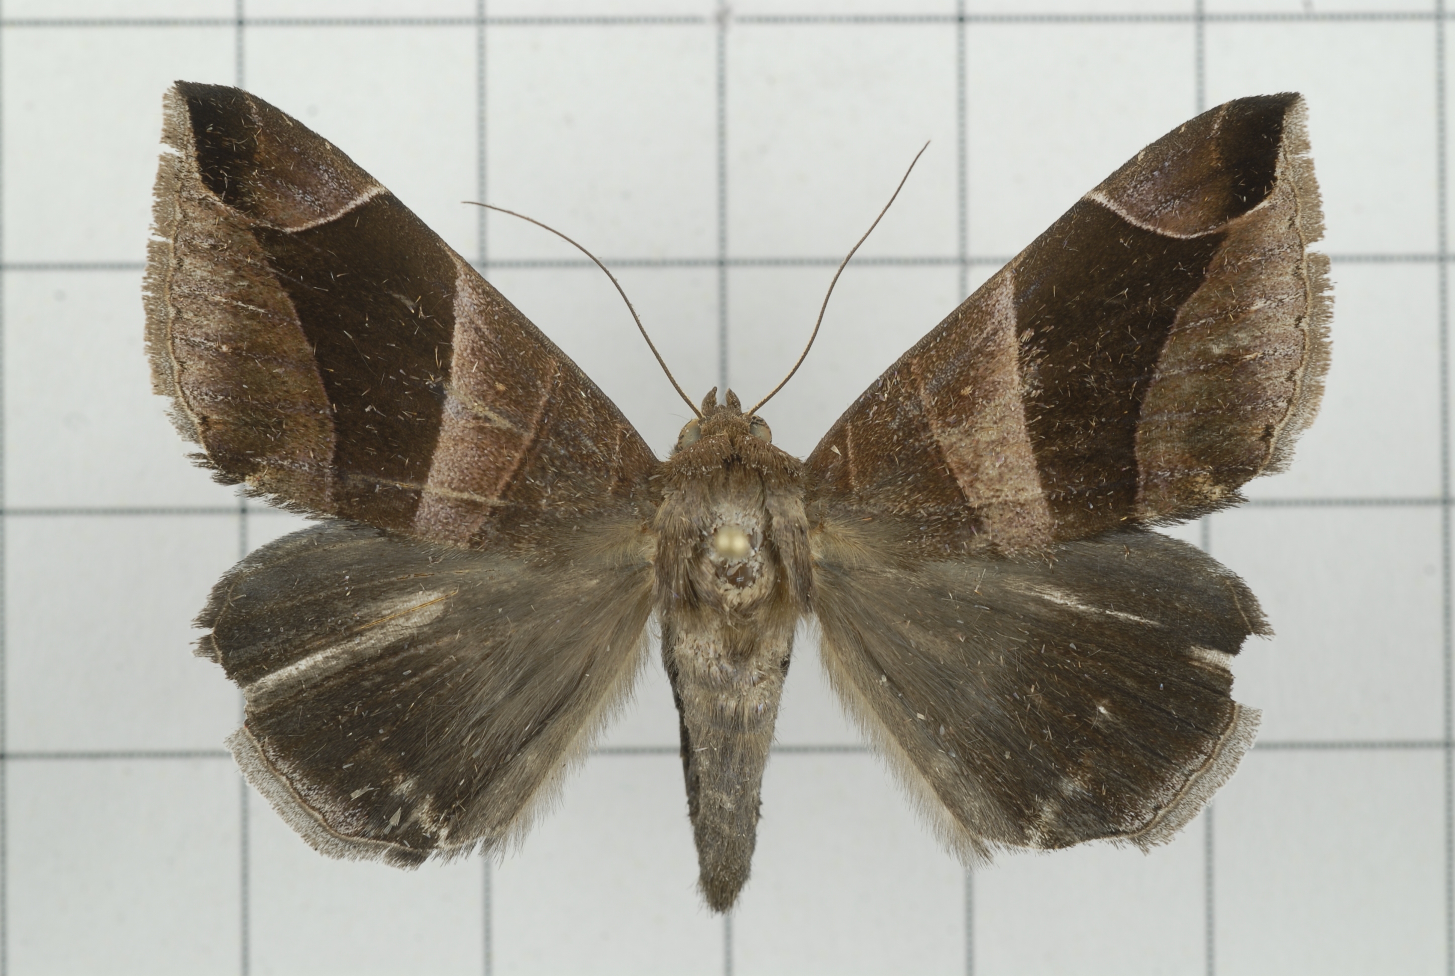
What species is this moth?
Bastilla acuta acuta
